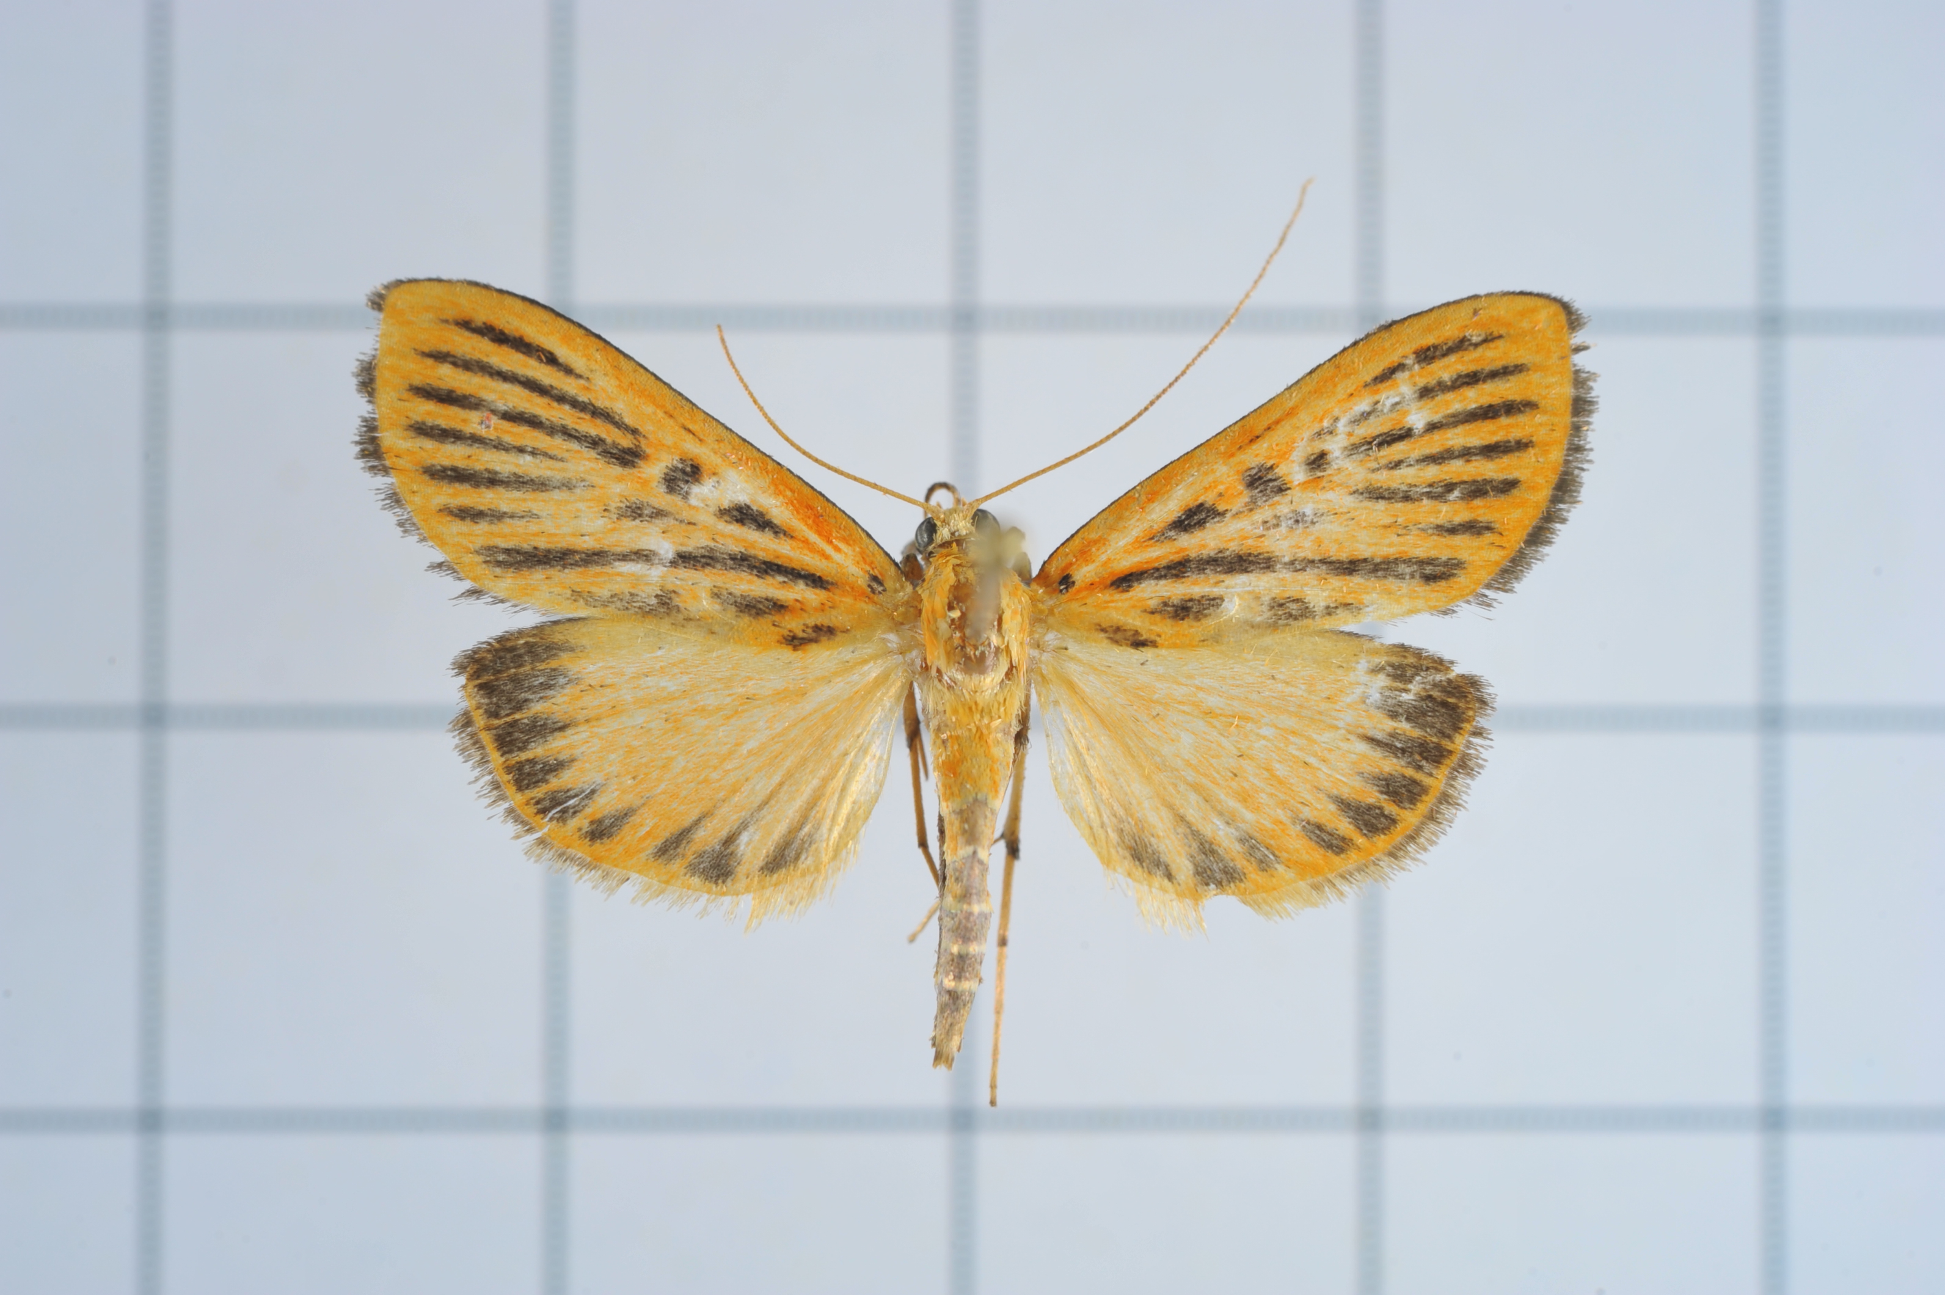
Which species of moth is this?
Tyspanodes striata
